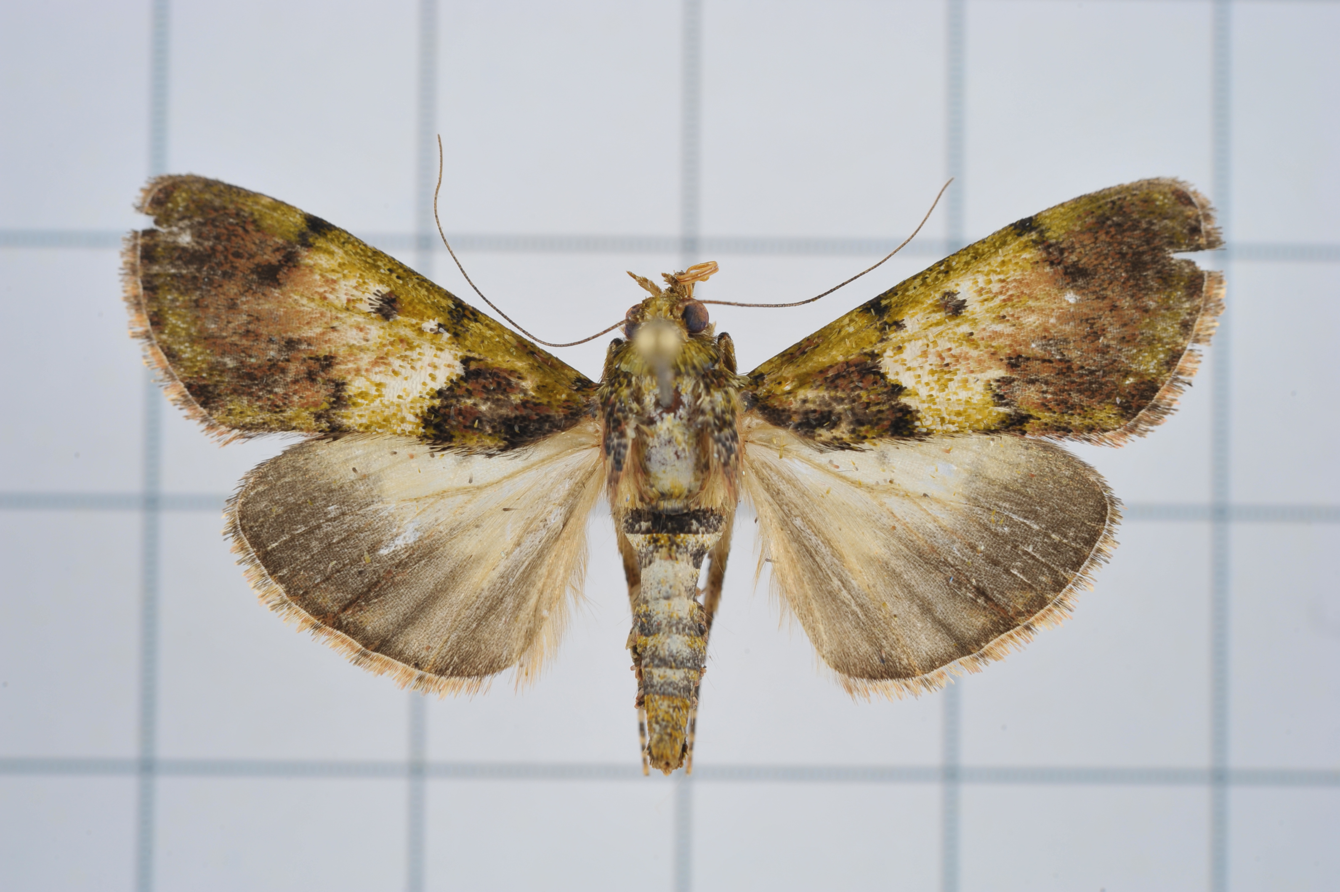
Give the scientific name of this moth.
Teliphasa nubilosa
